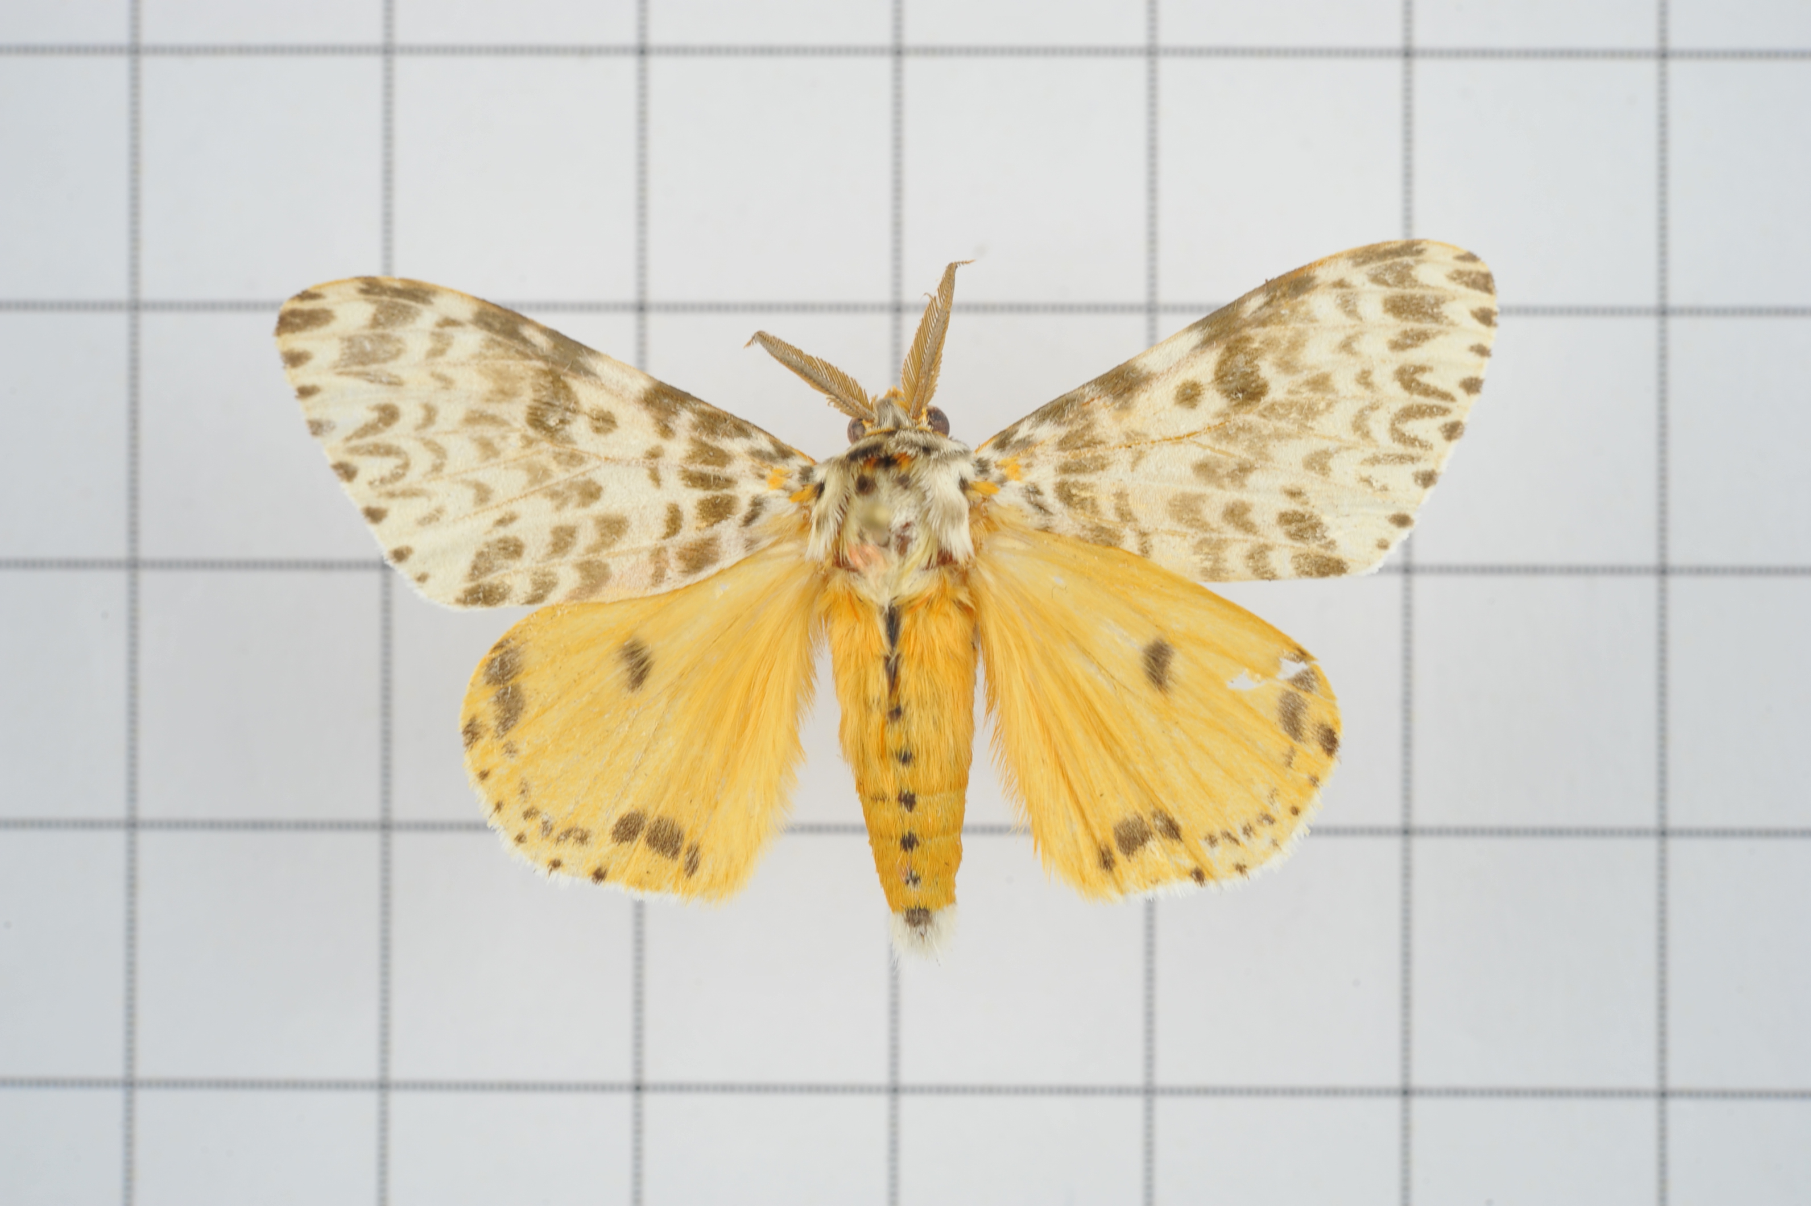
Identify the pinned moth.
Lymantria mathura subpallida
